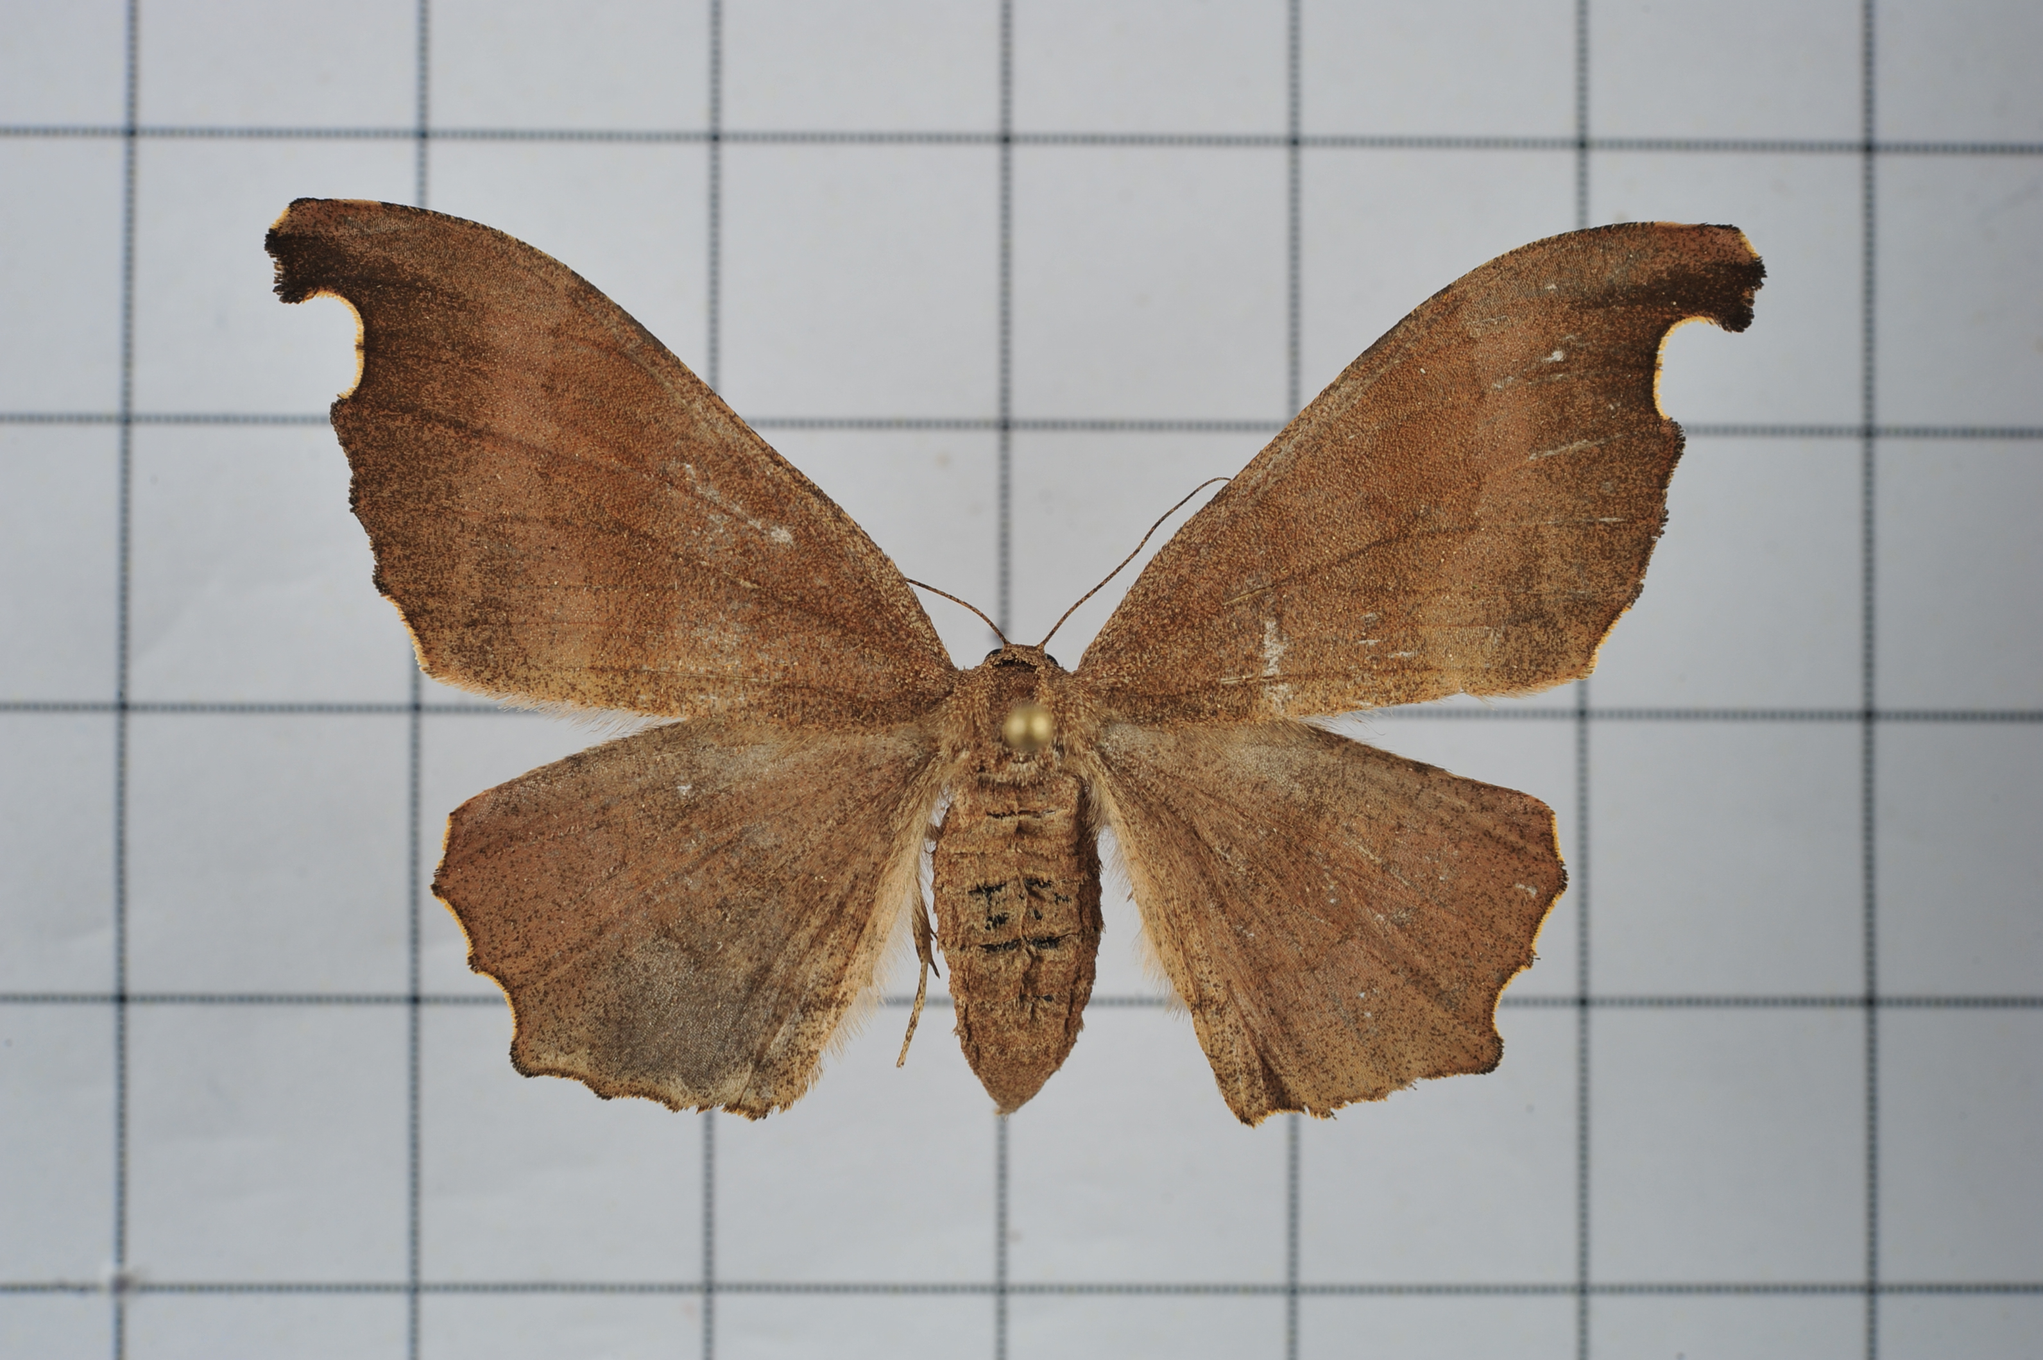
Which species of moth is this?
Hyposidra talaca talaca
